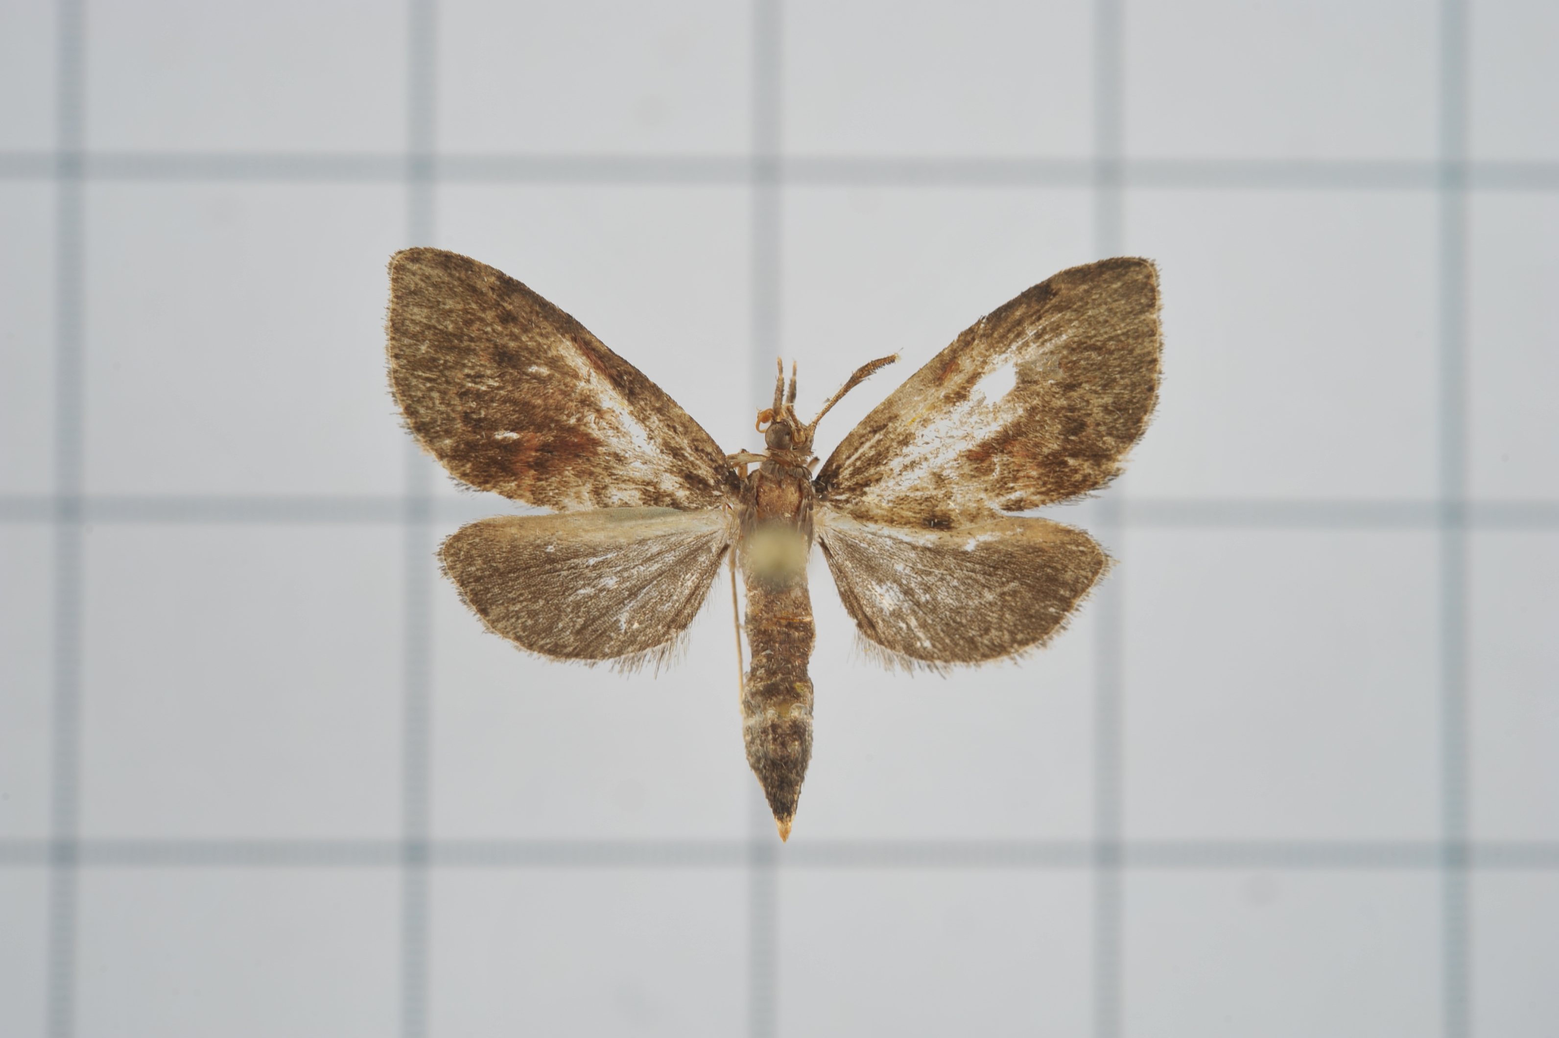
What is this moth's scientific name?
Camptomastix hisbonalis
